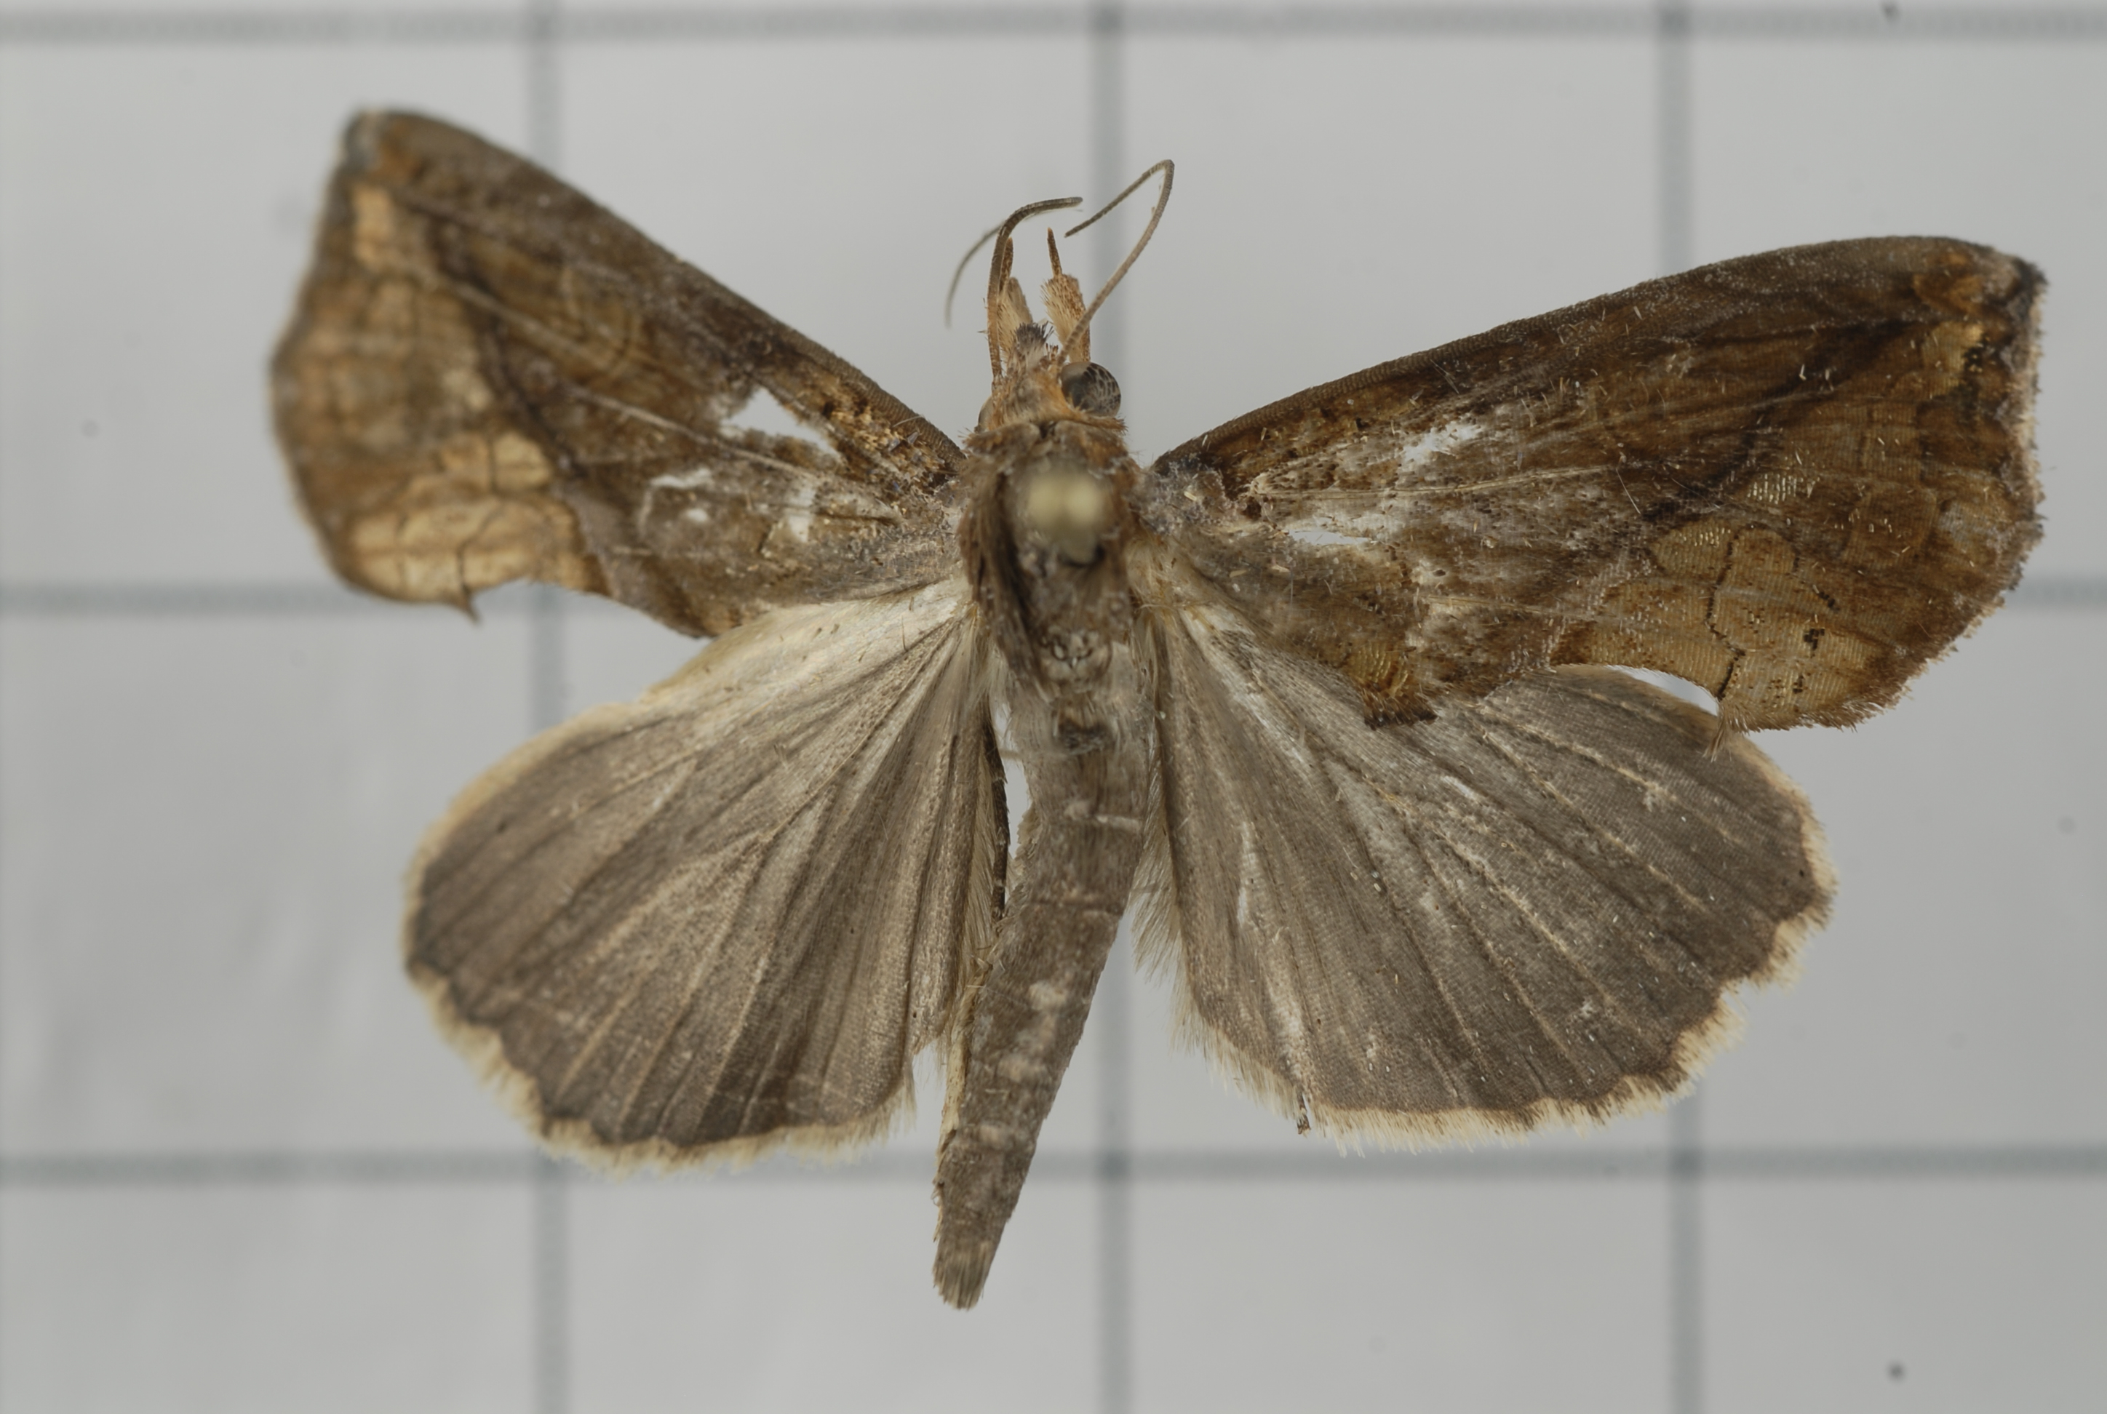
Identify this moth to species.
Plusiodonta coelonota
